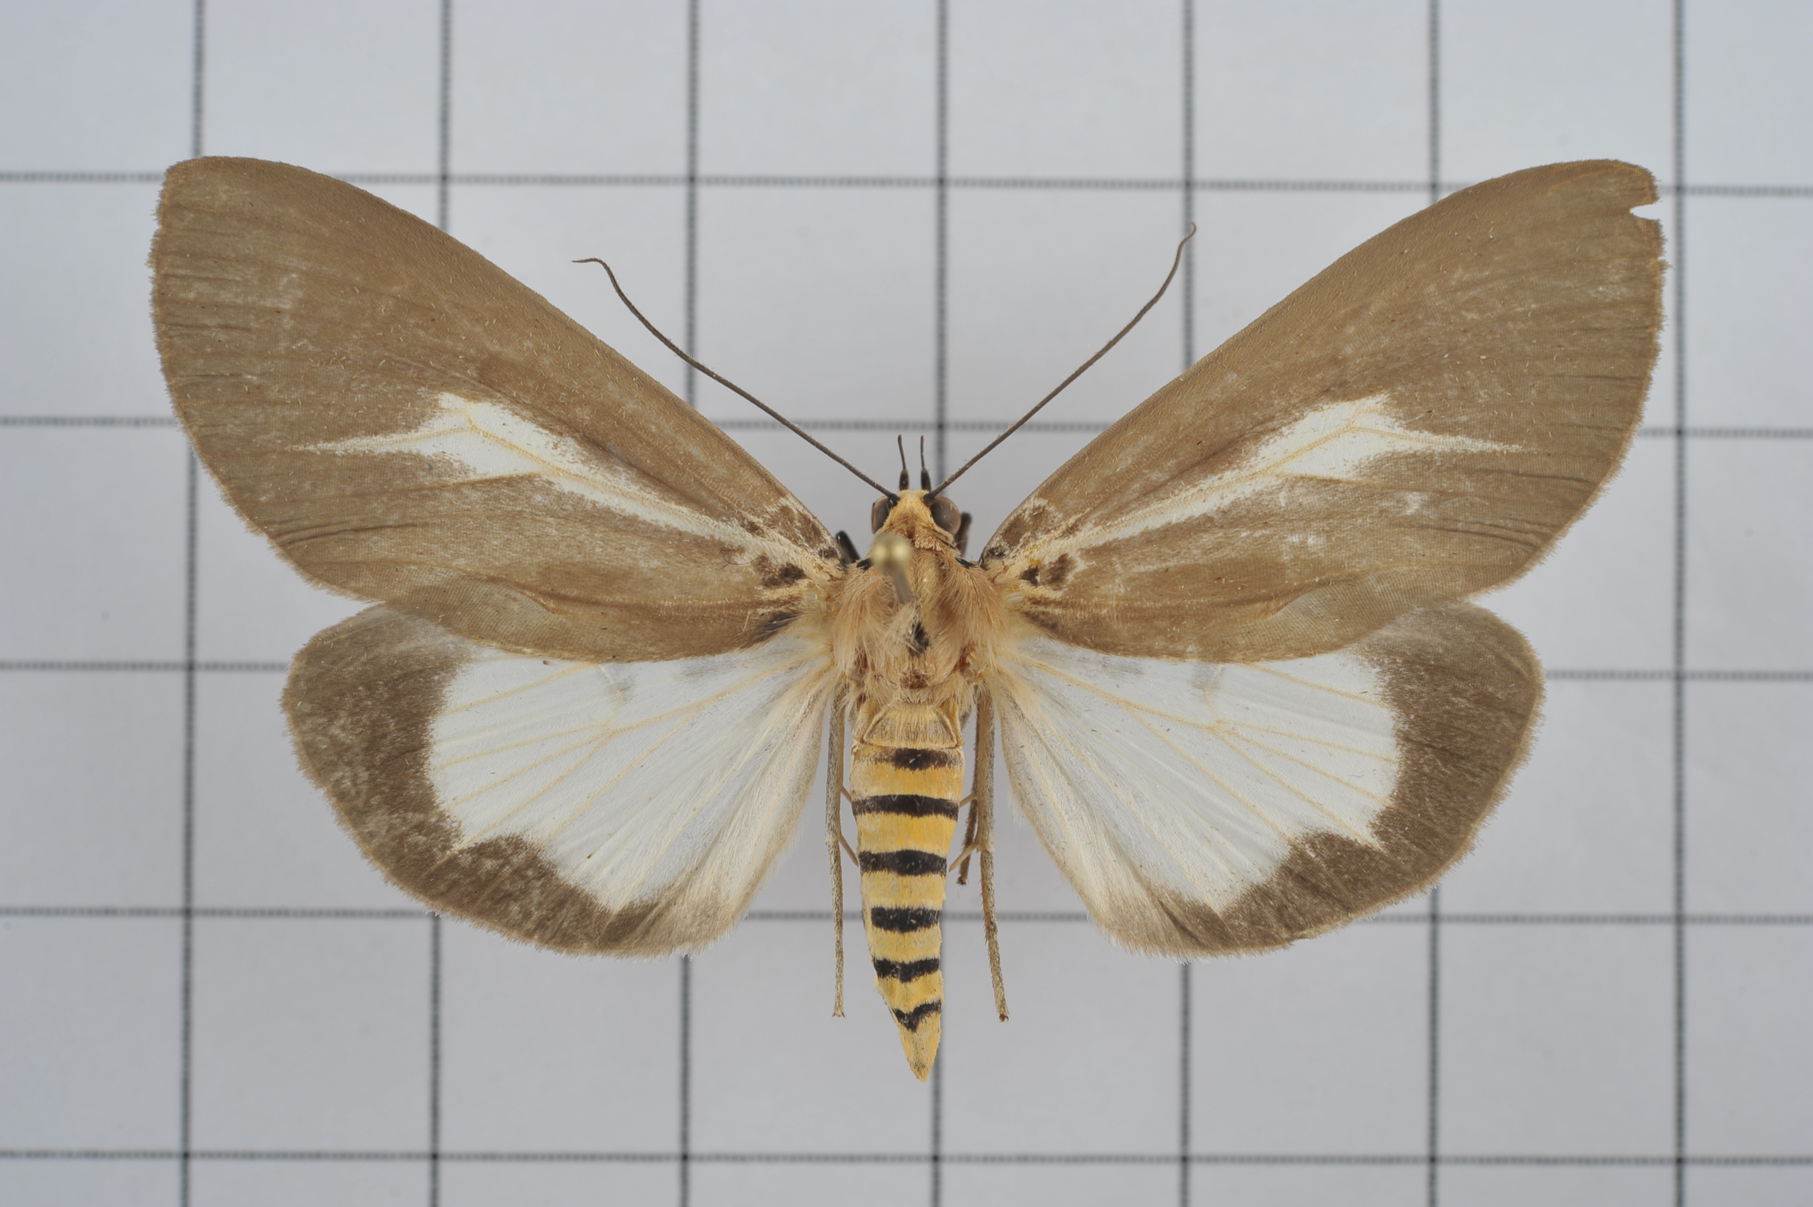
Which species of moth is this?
Asota heliconia zebrina
